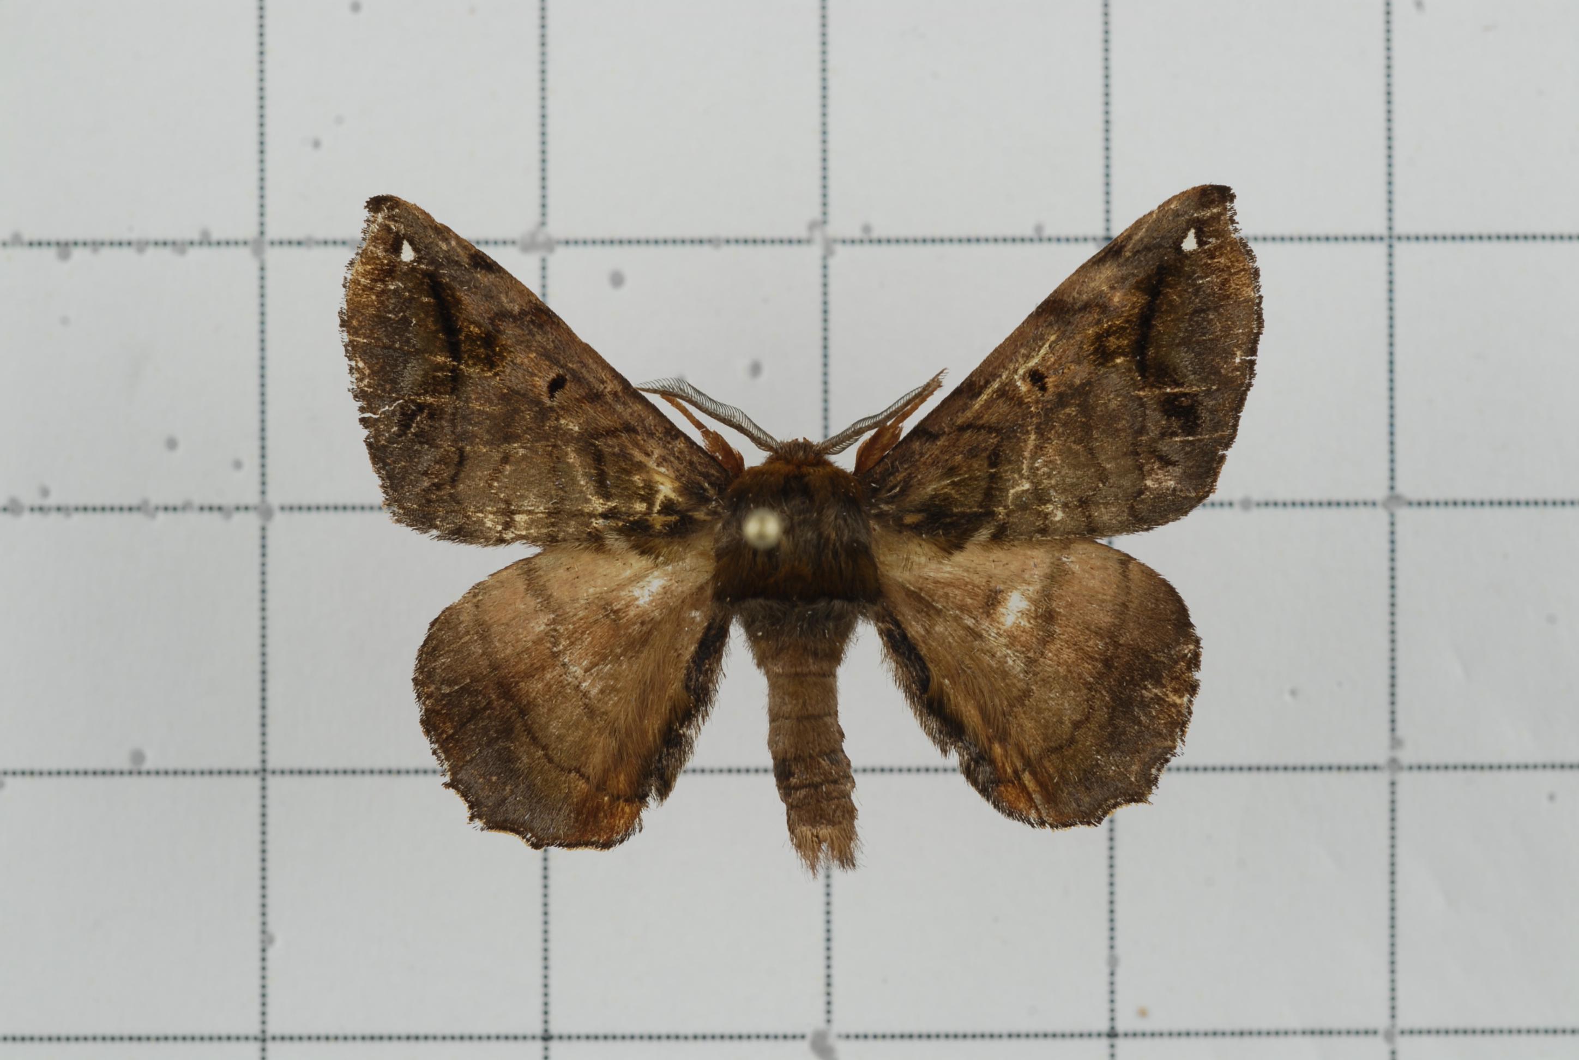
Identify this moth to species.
Prismosticta fenestrata
